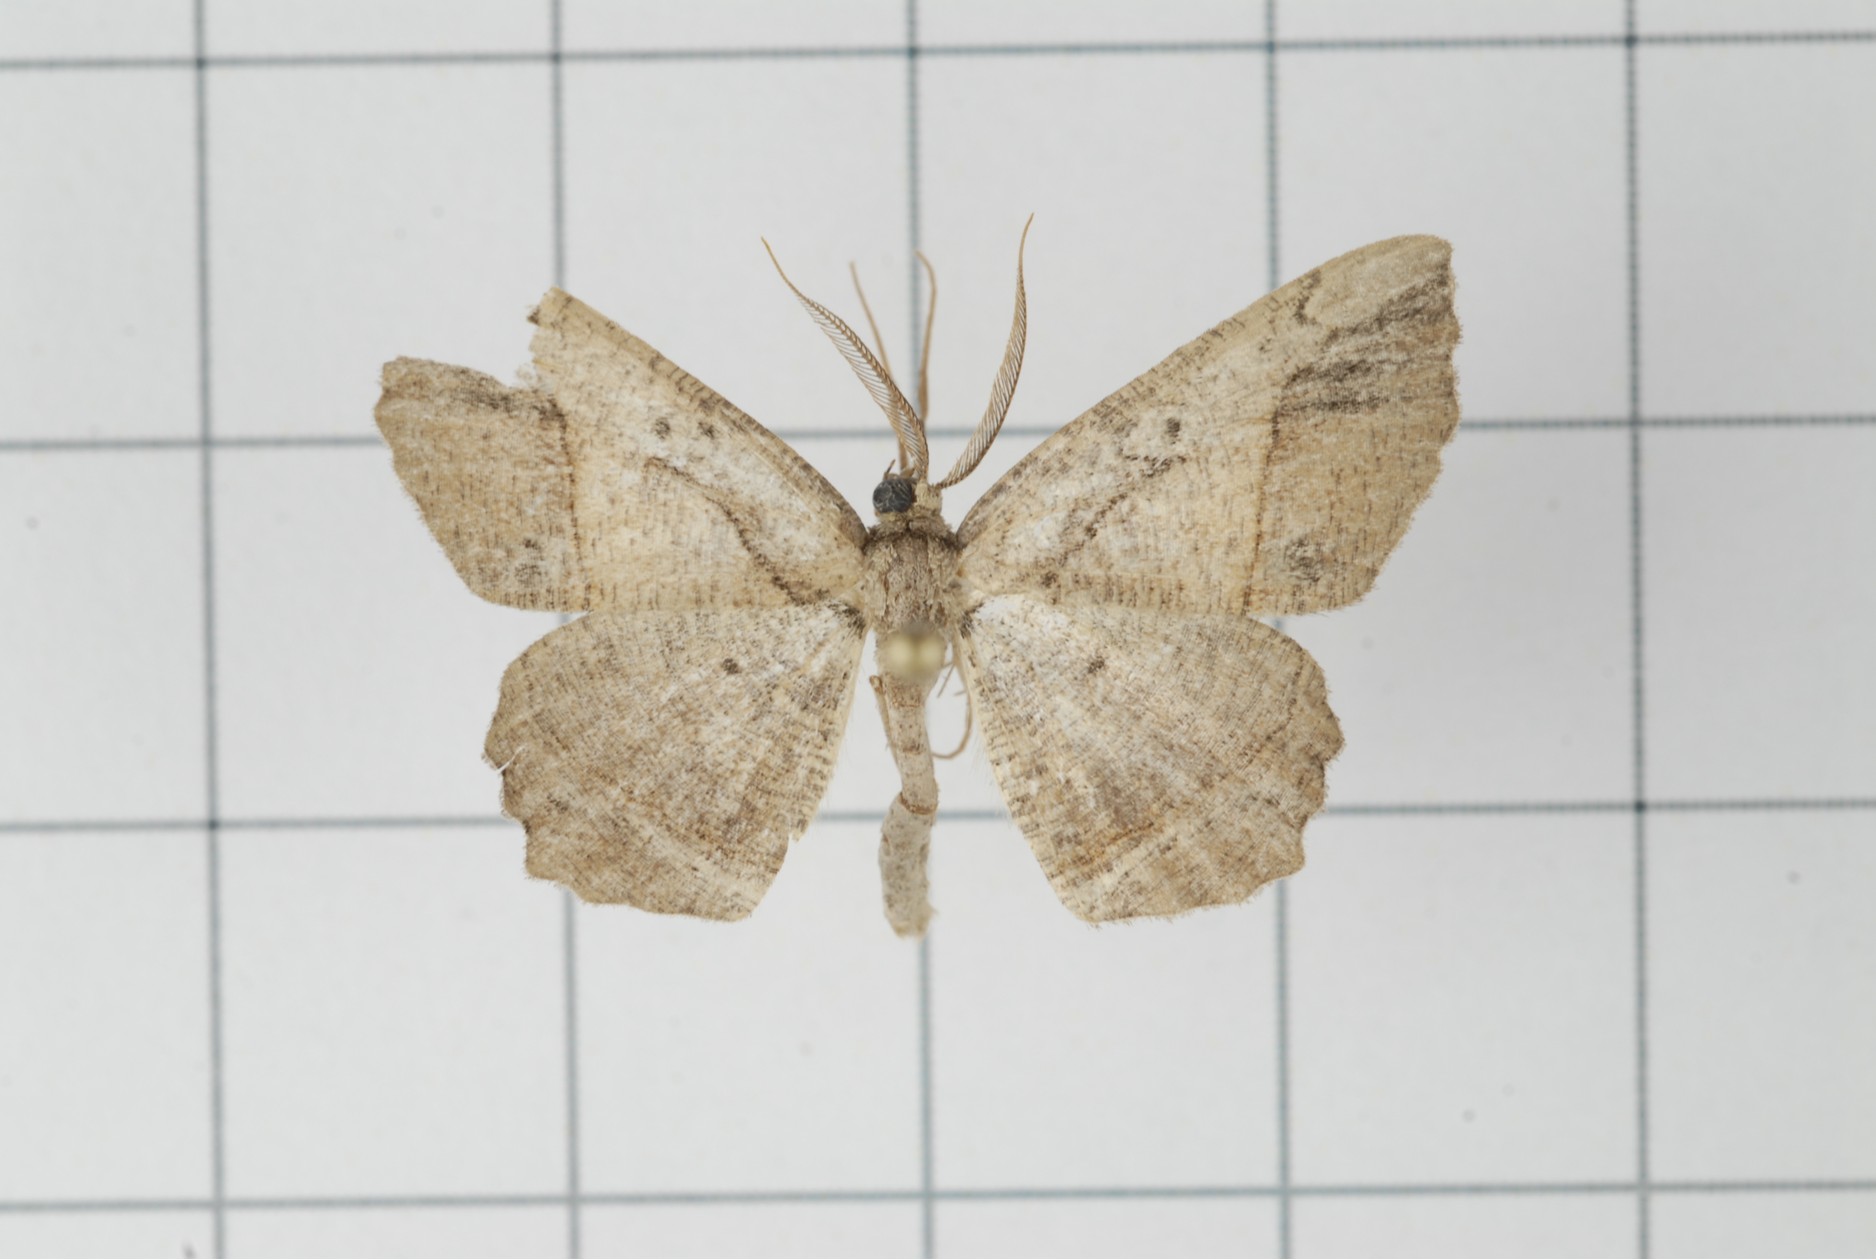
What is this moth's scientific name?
Menophra taiwana
